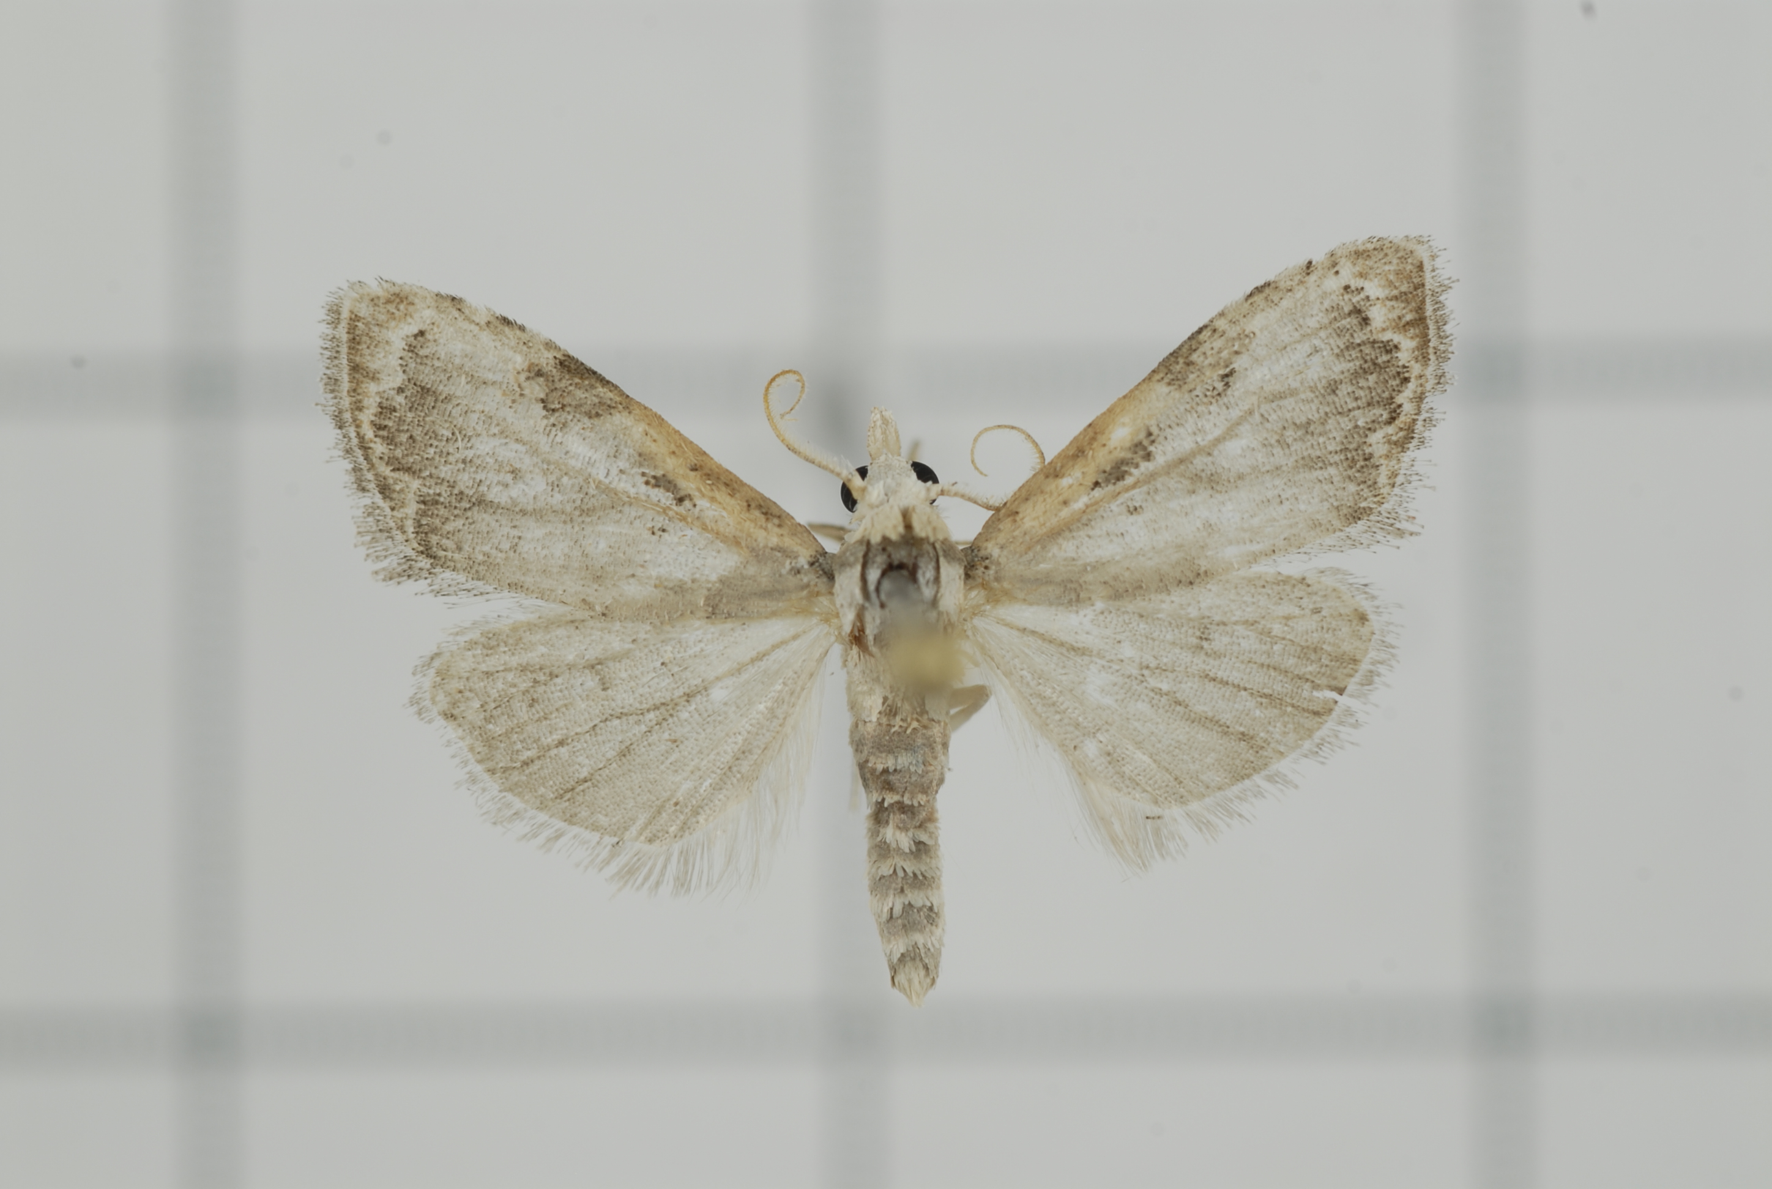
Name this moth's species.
Nola marginata
